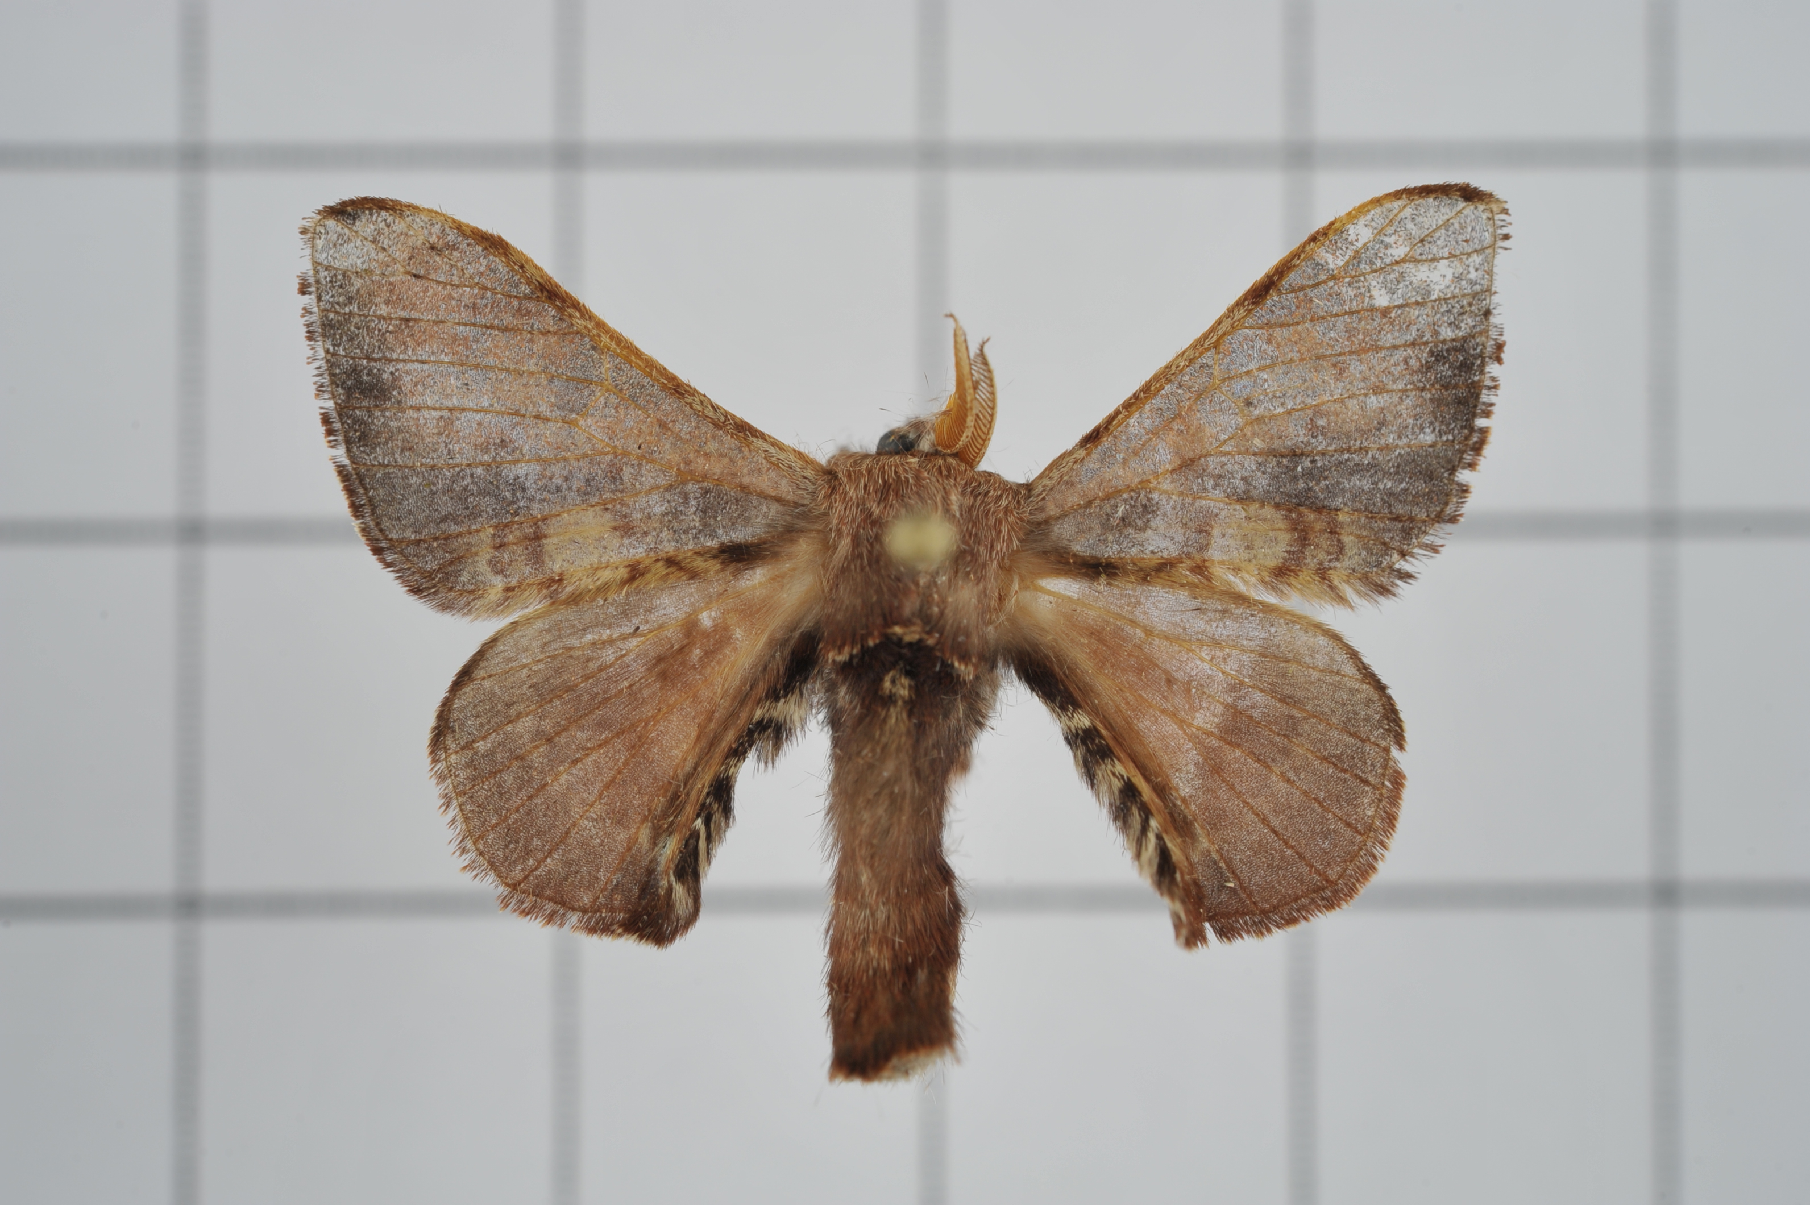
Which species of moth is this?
Triuncina brunnea
